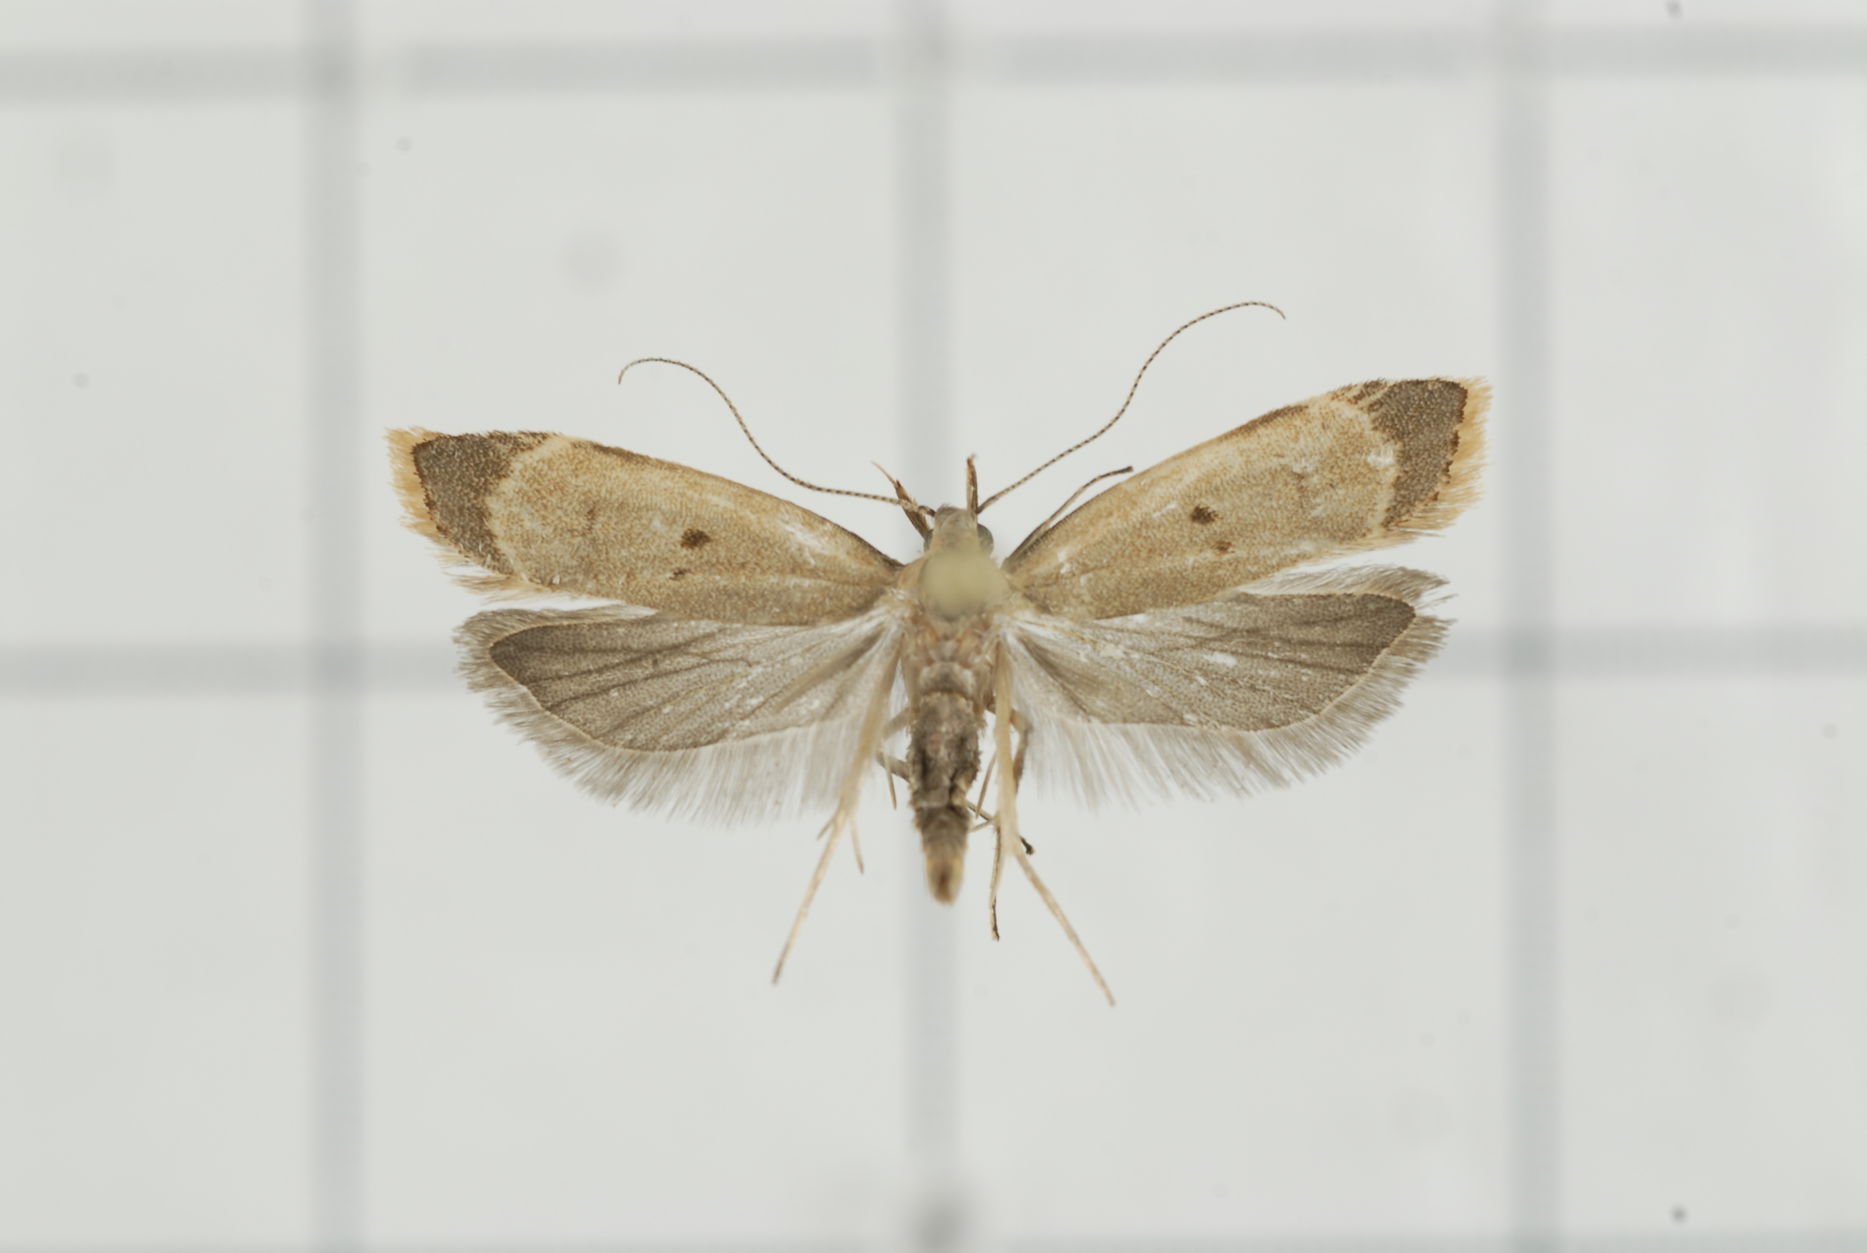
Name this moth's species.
Dichomeris albula
